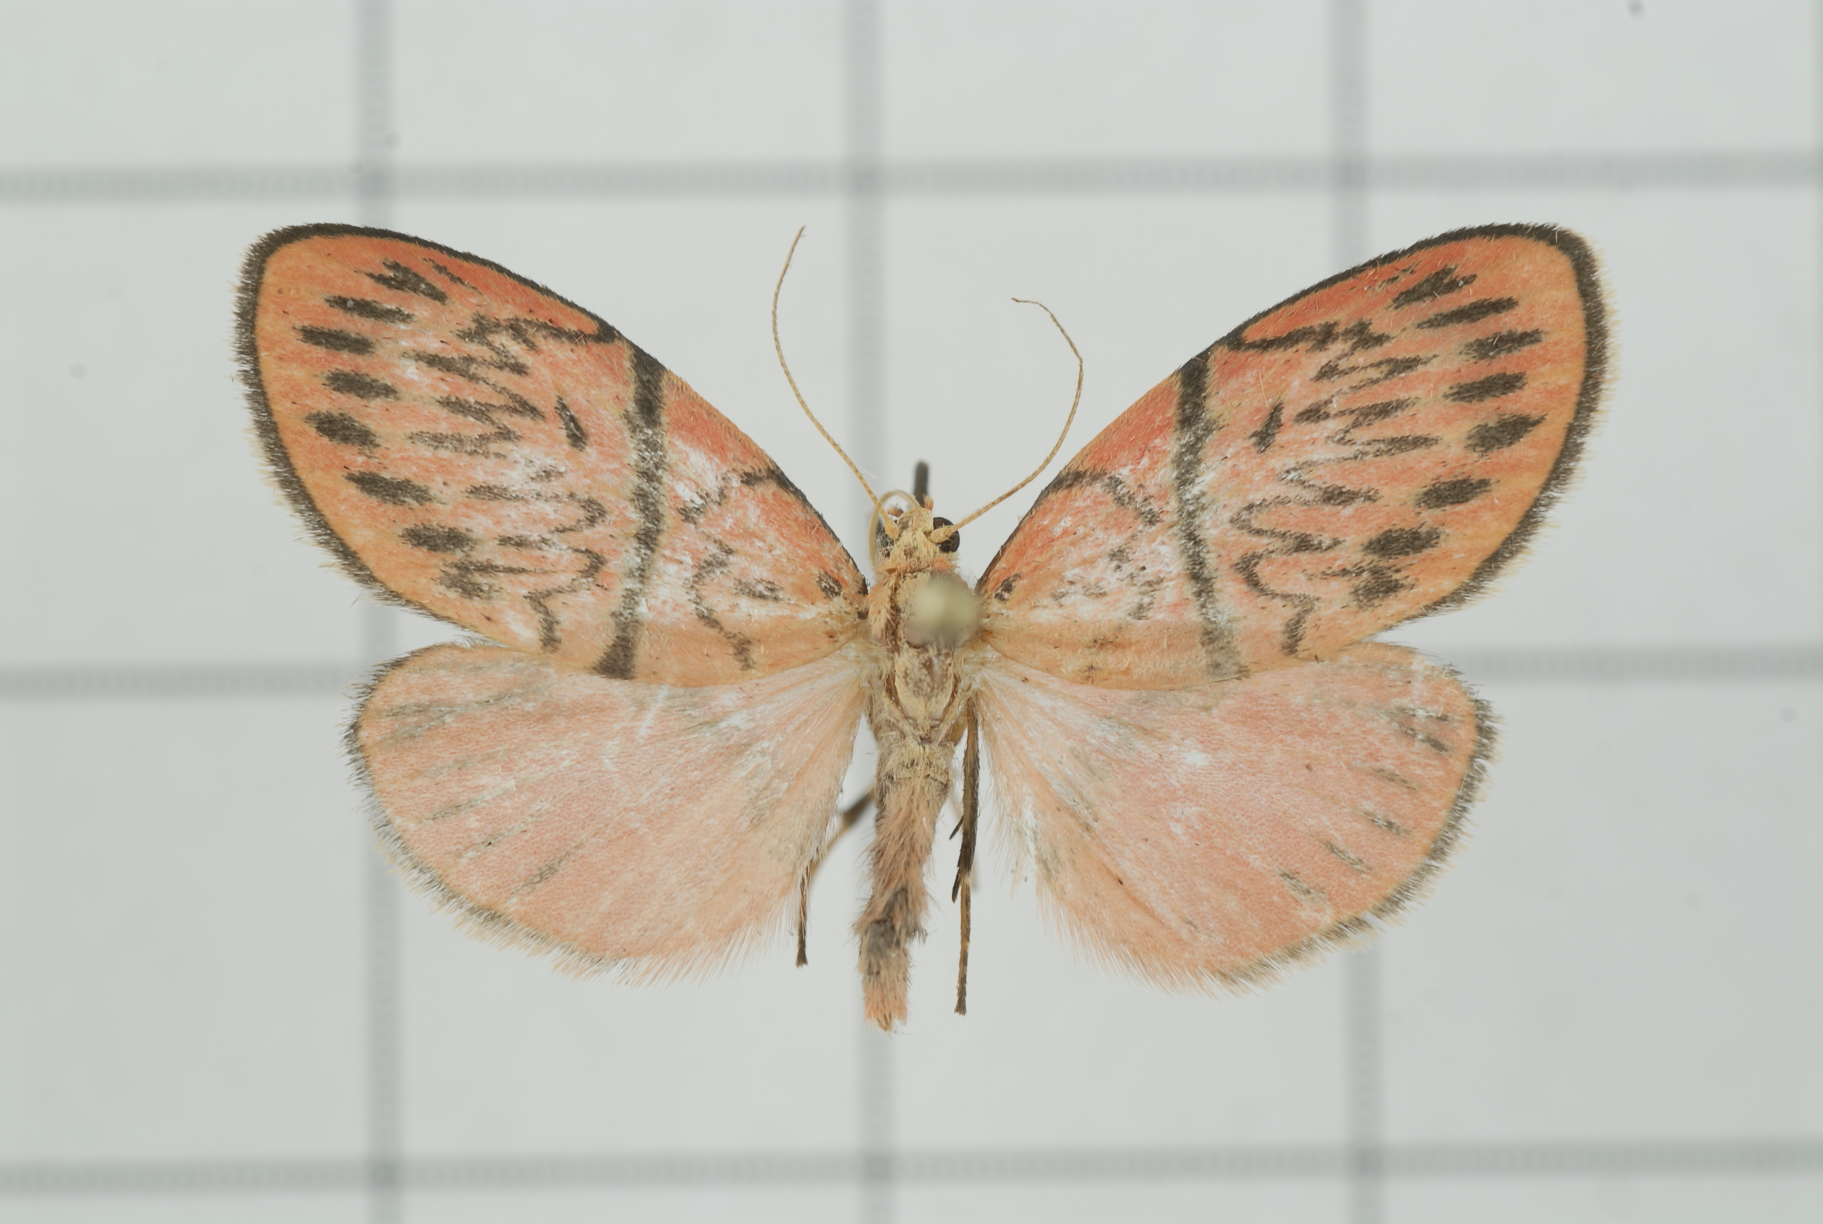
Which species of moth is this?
Sesapa honbaensis
